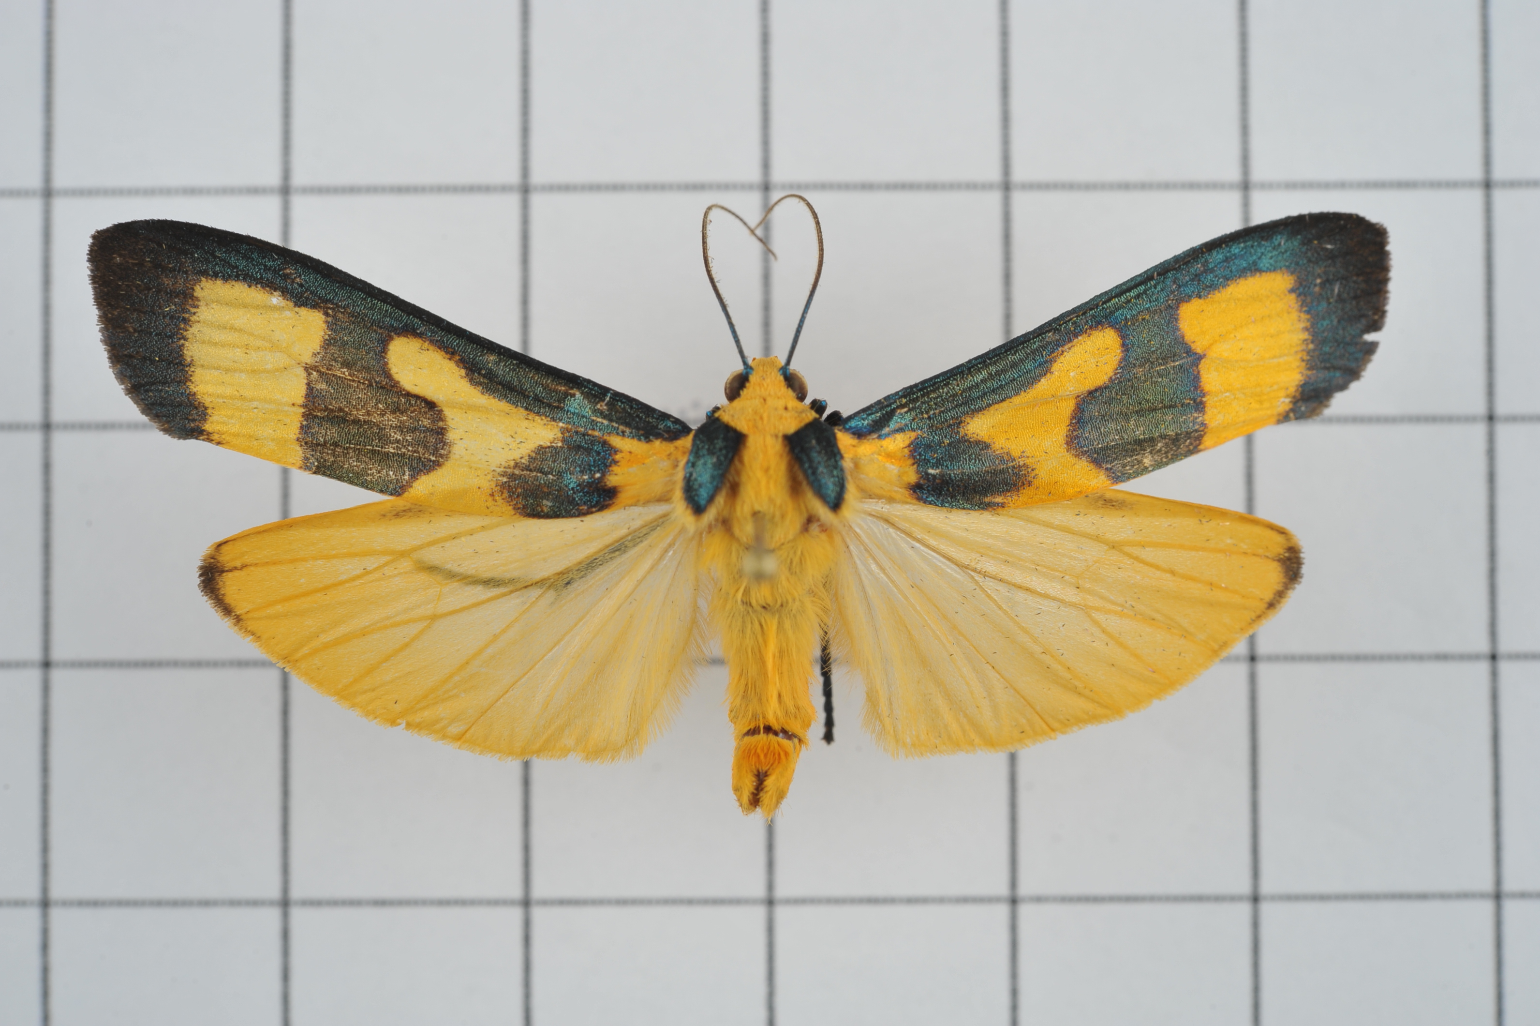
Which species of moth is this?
Chrysaeglia magnifica
